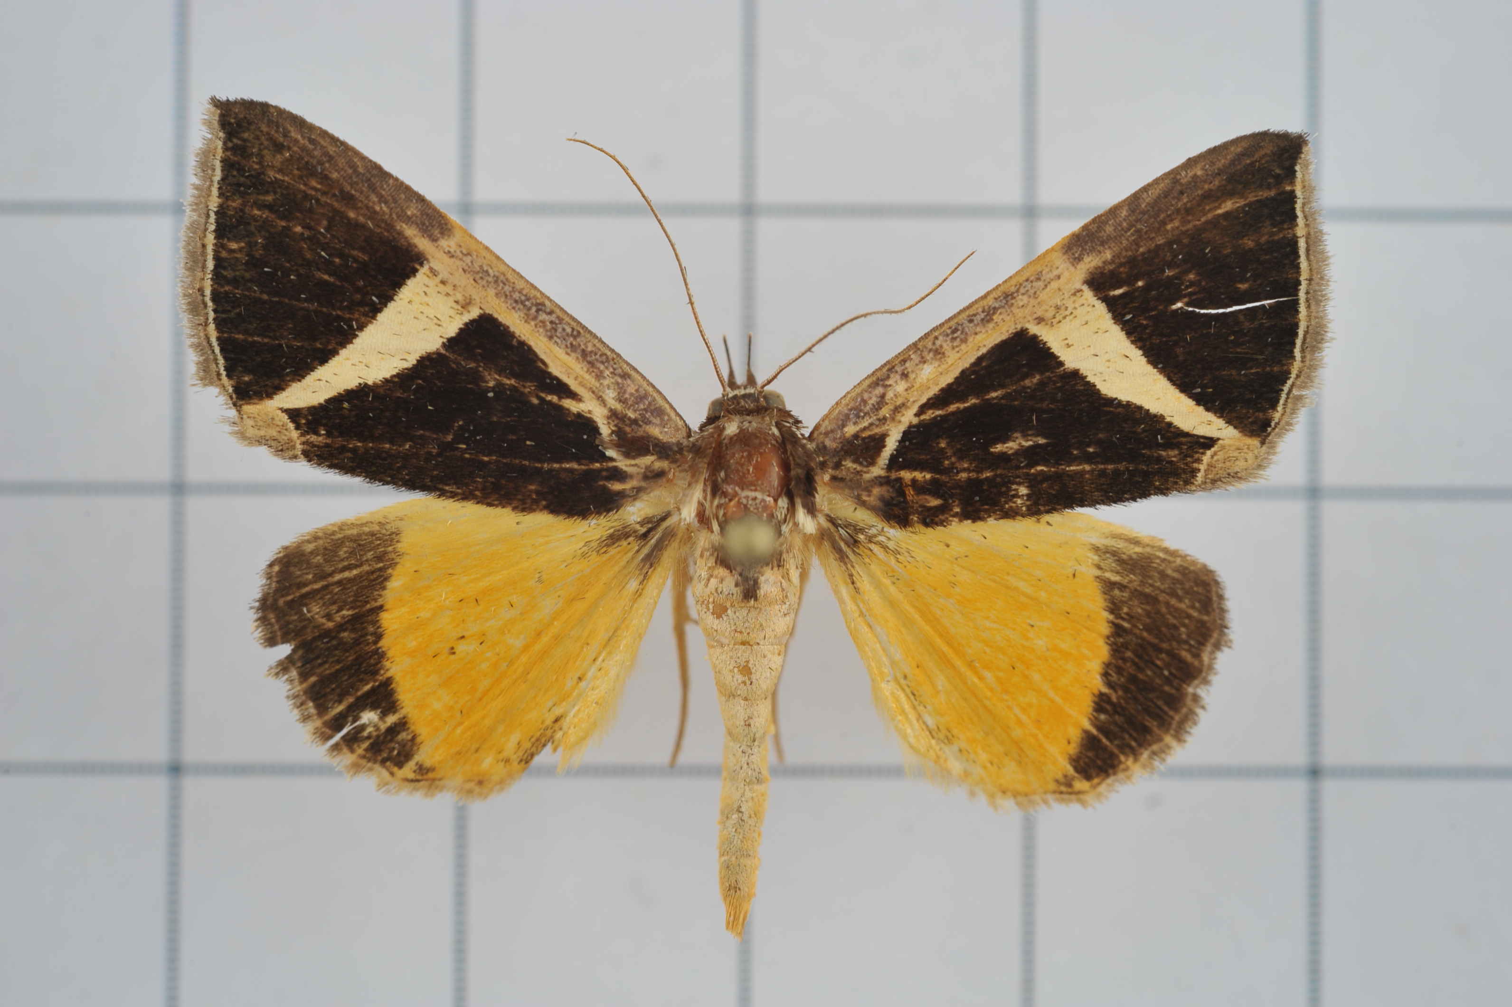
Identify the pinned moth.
Fodina contigua
